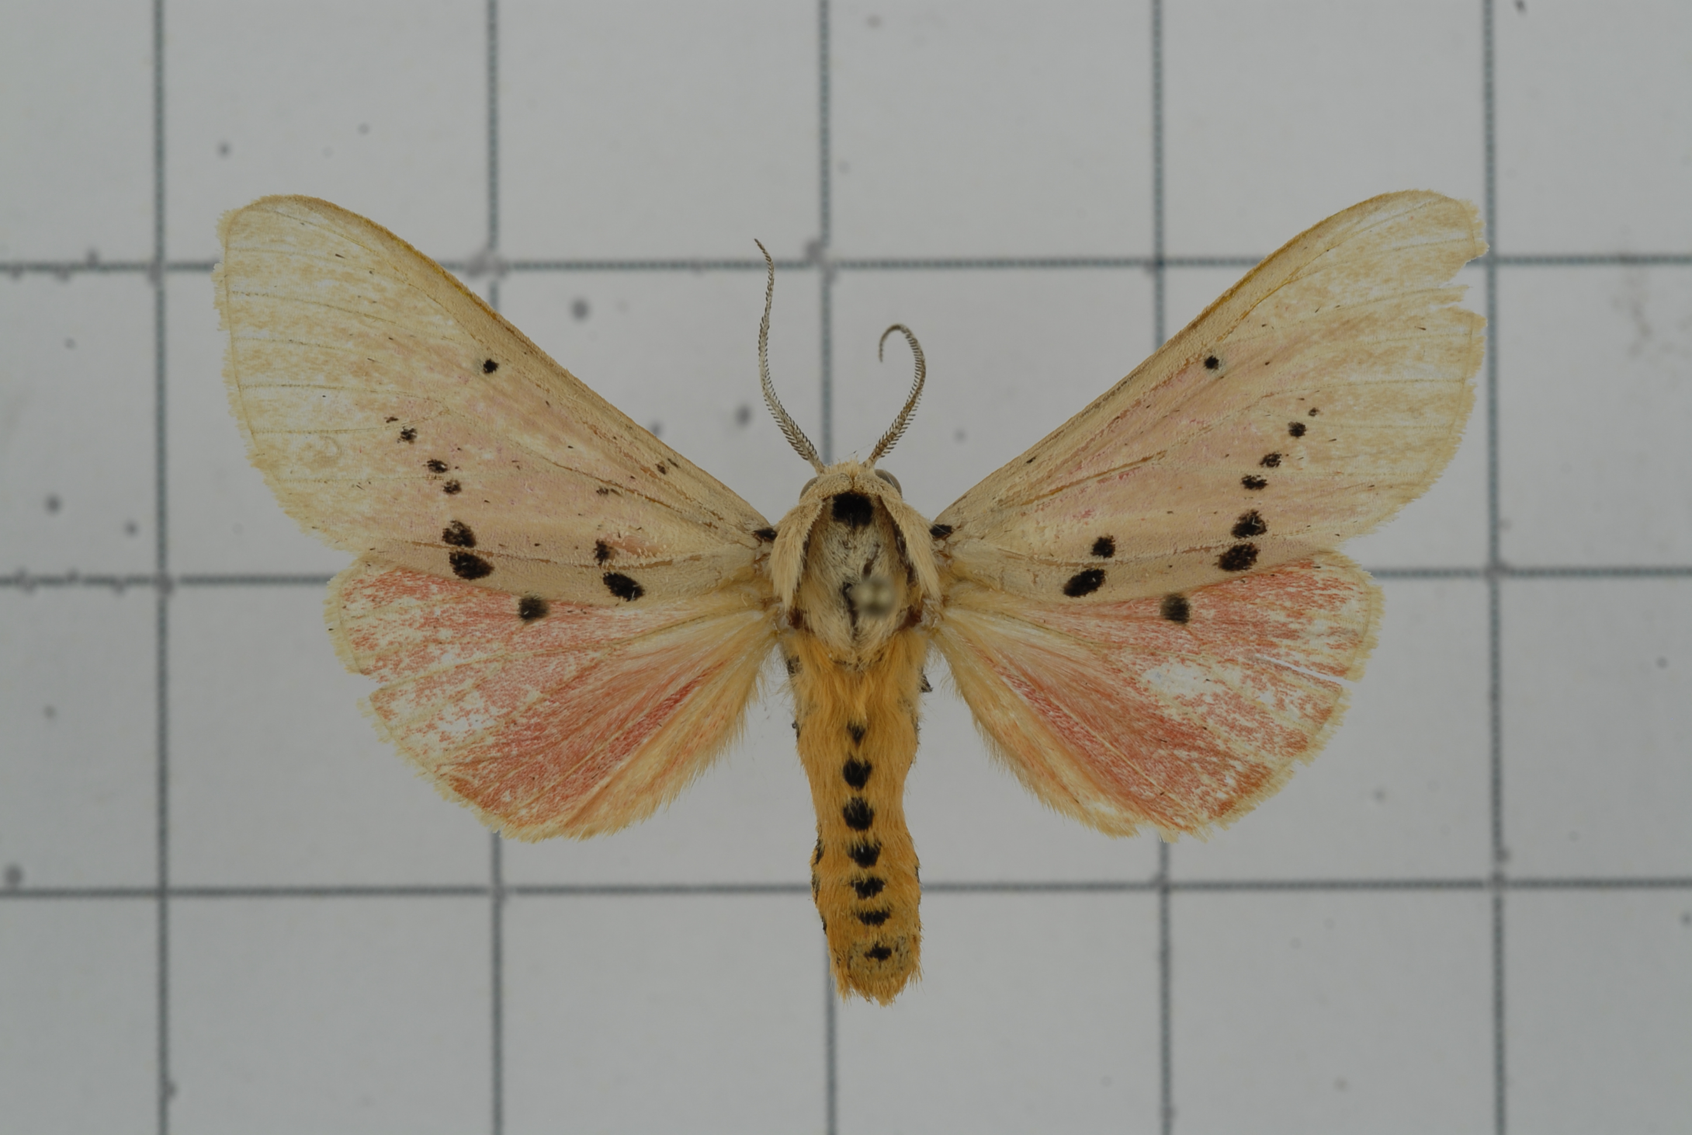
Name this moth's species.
Spilarctia postrubida
